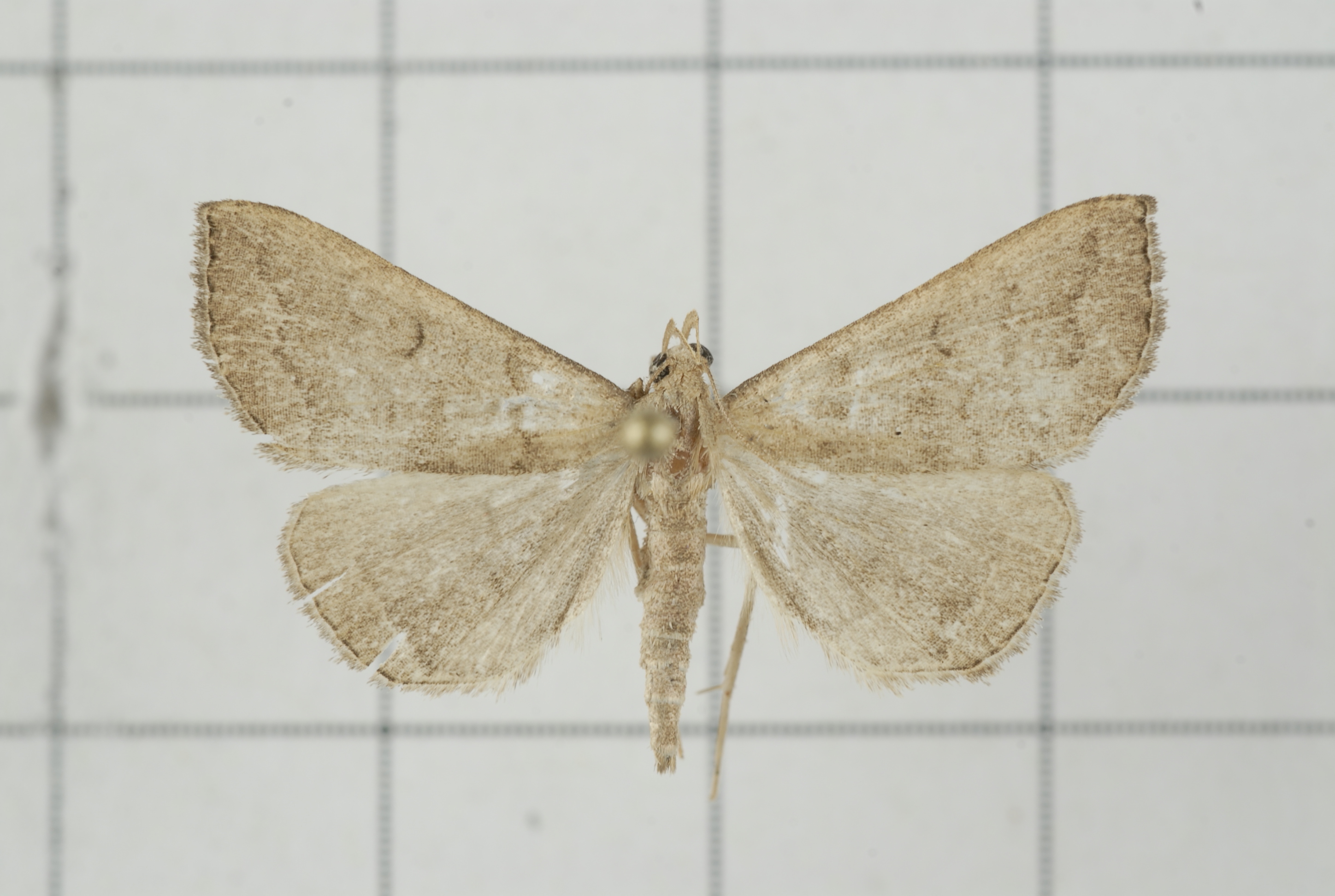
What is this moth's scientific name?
Herminia undulata
